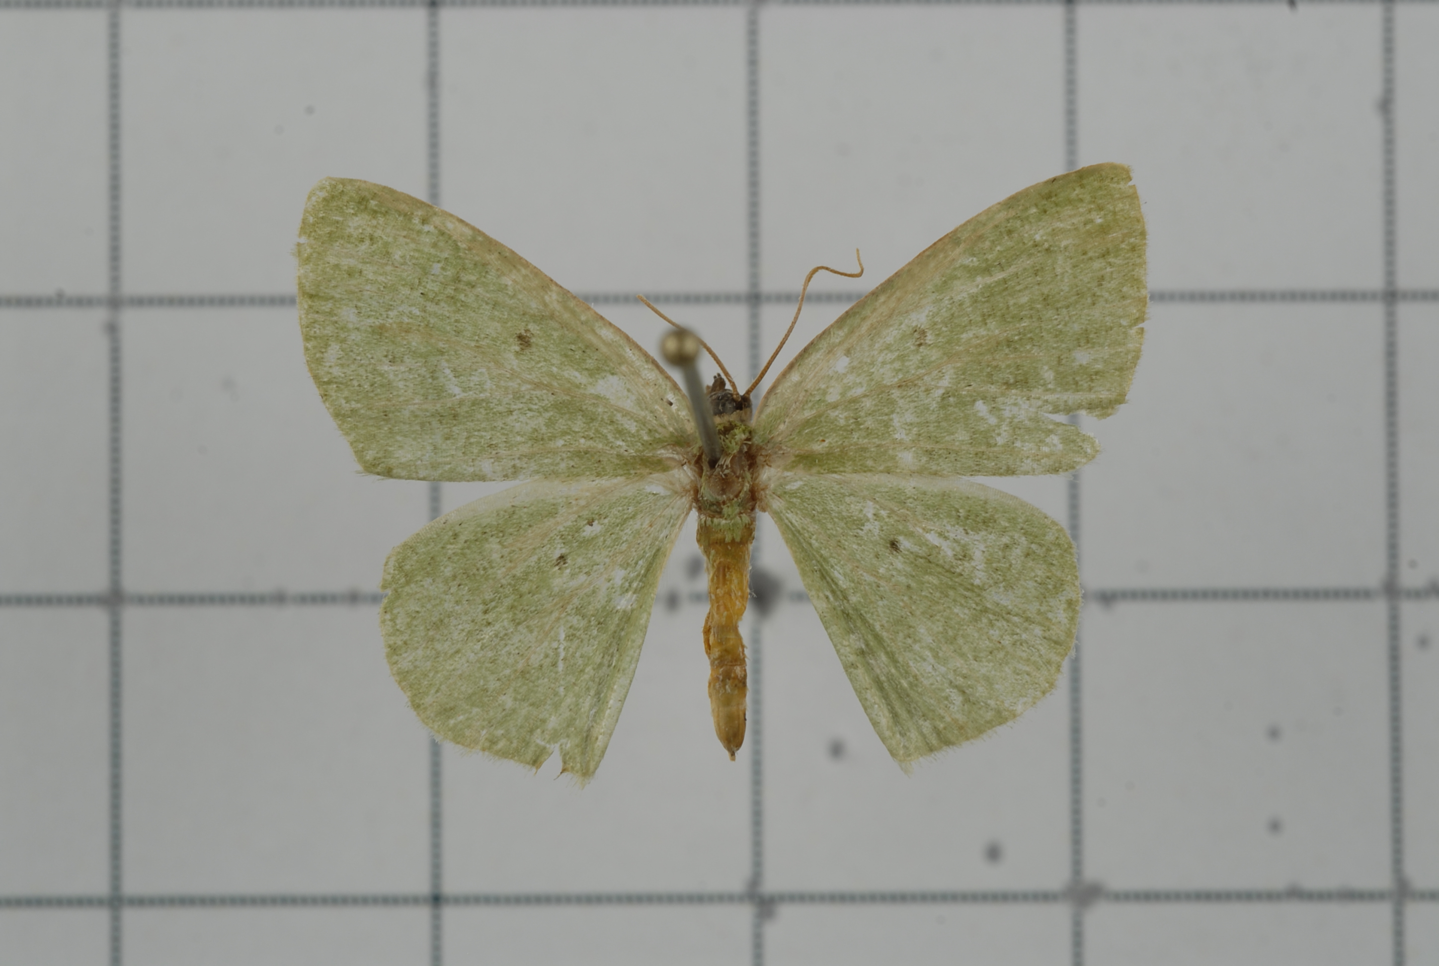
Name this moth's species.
Aplochlora vivilaca
